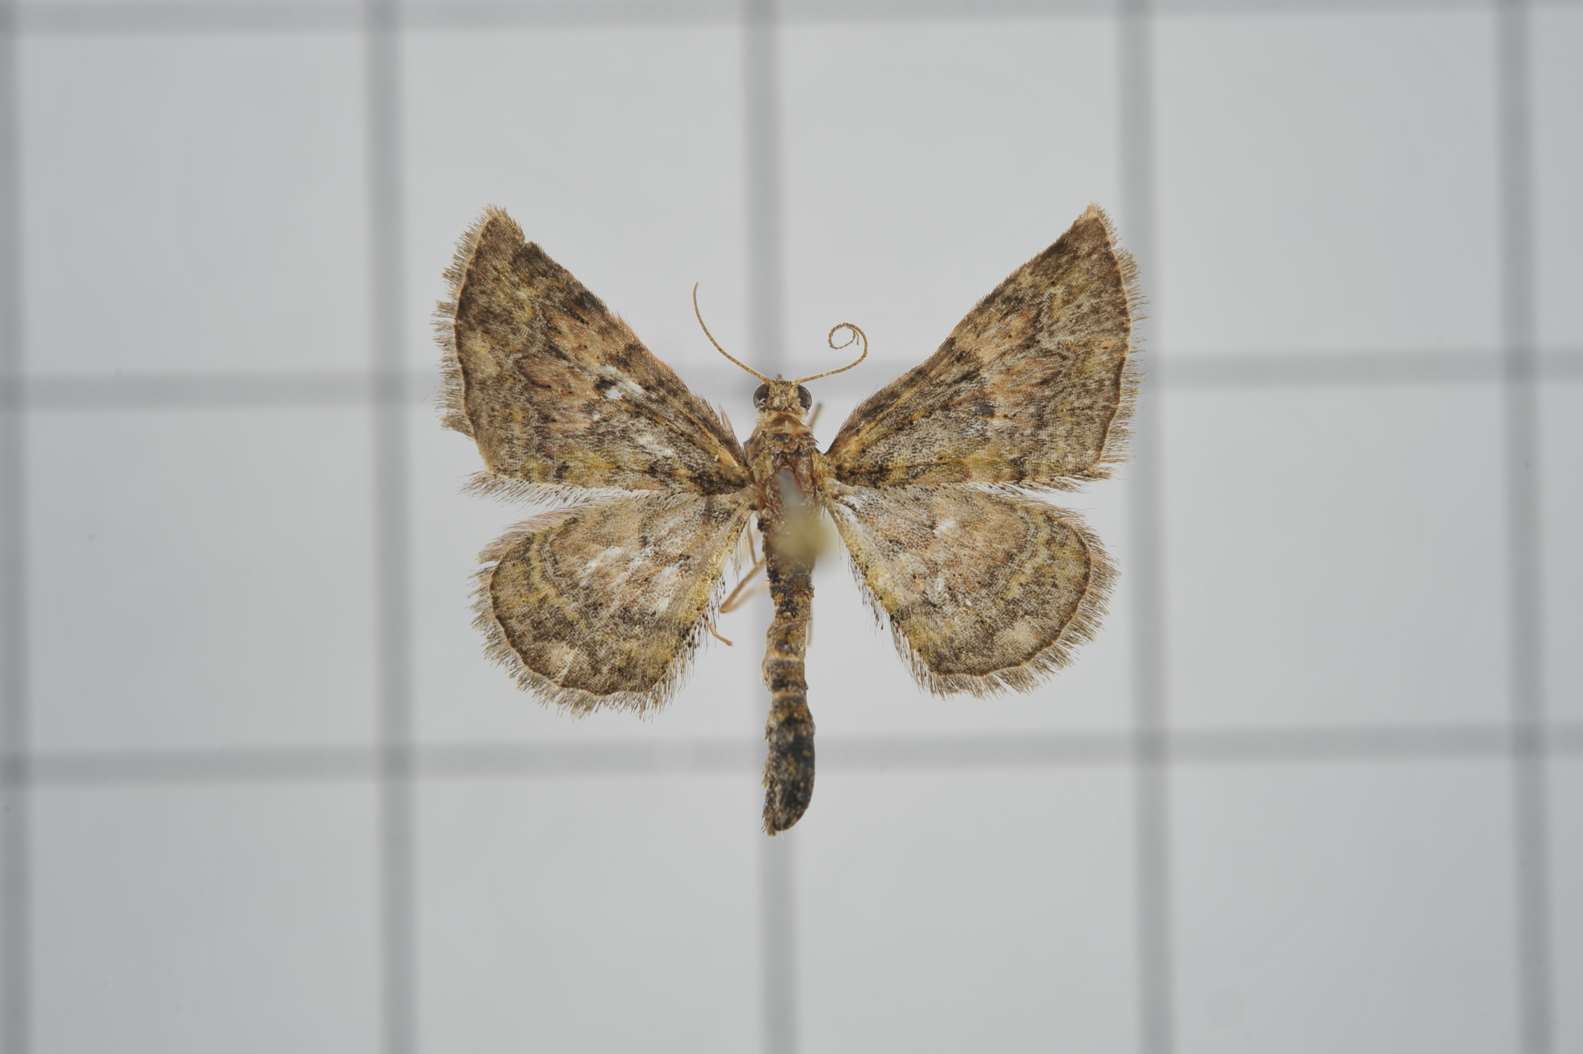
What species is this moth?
Gymnoscelis albicaudata
